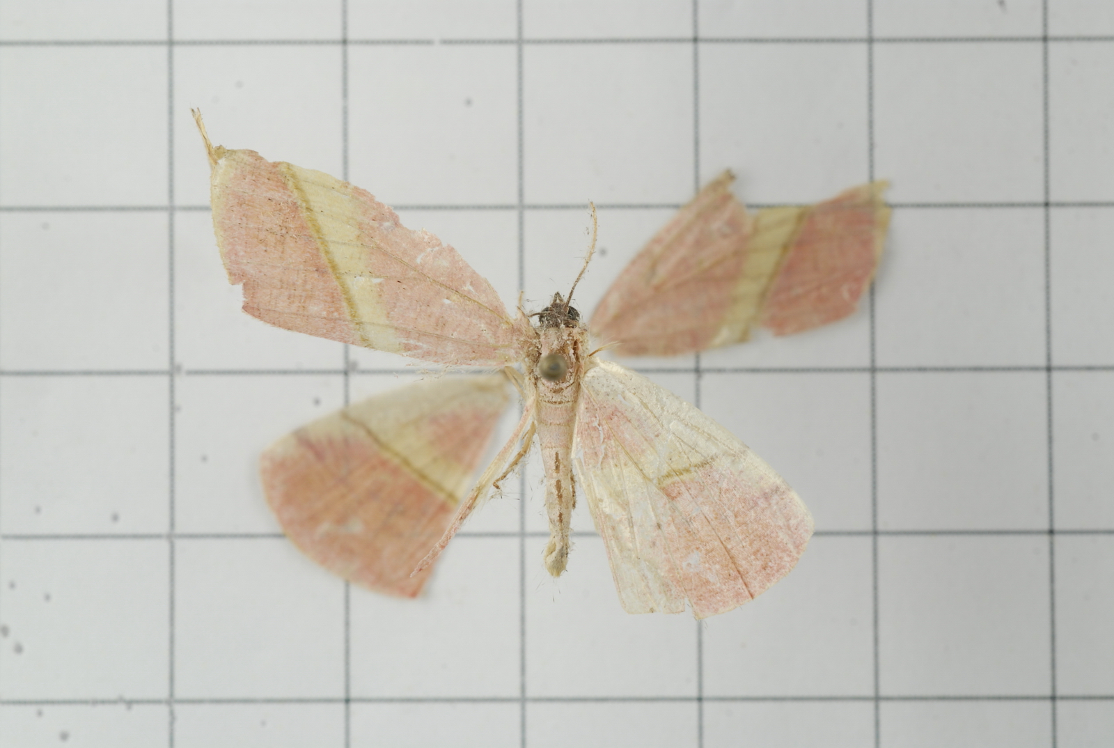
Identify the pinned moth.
Dissoplaga flava changi
